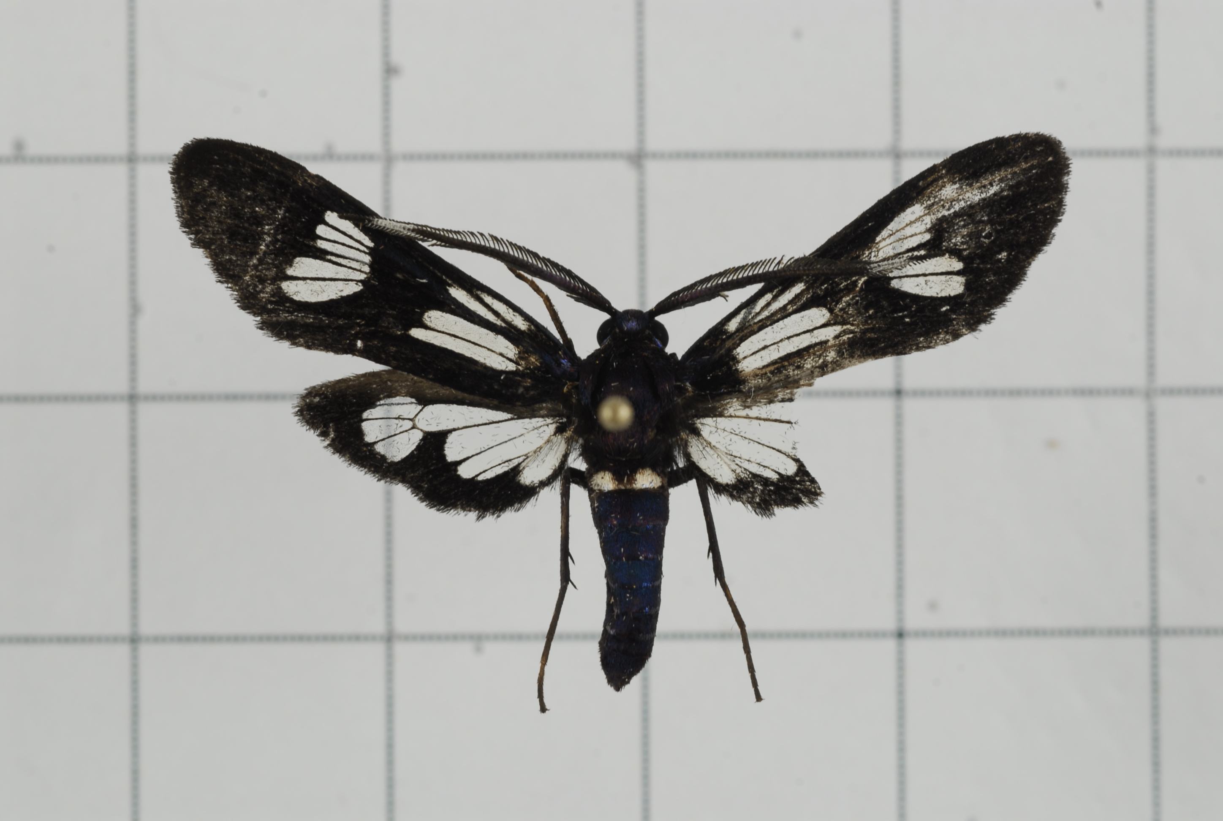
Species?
Piarosoma fushan
